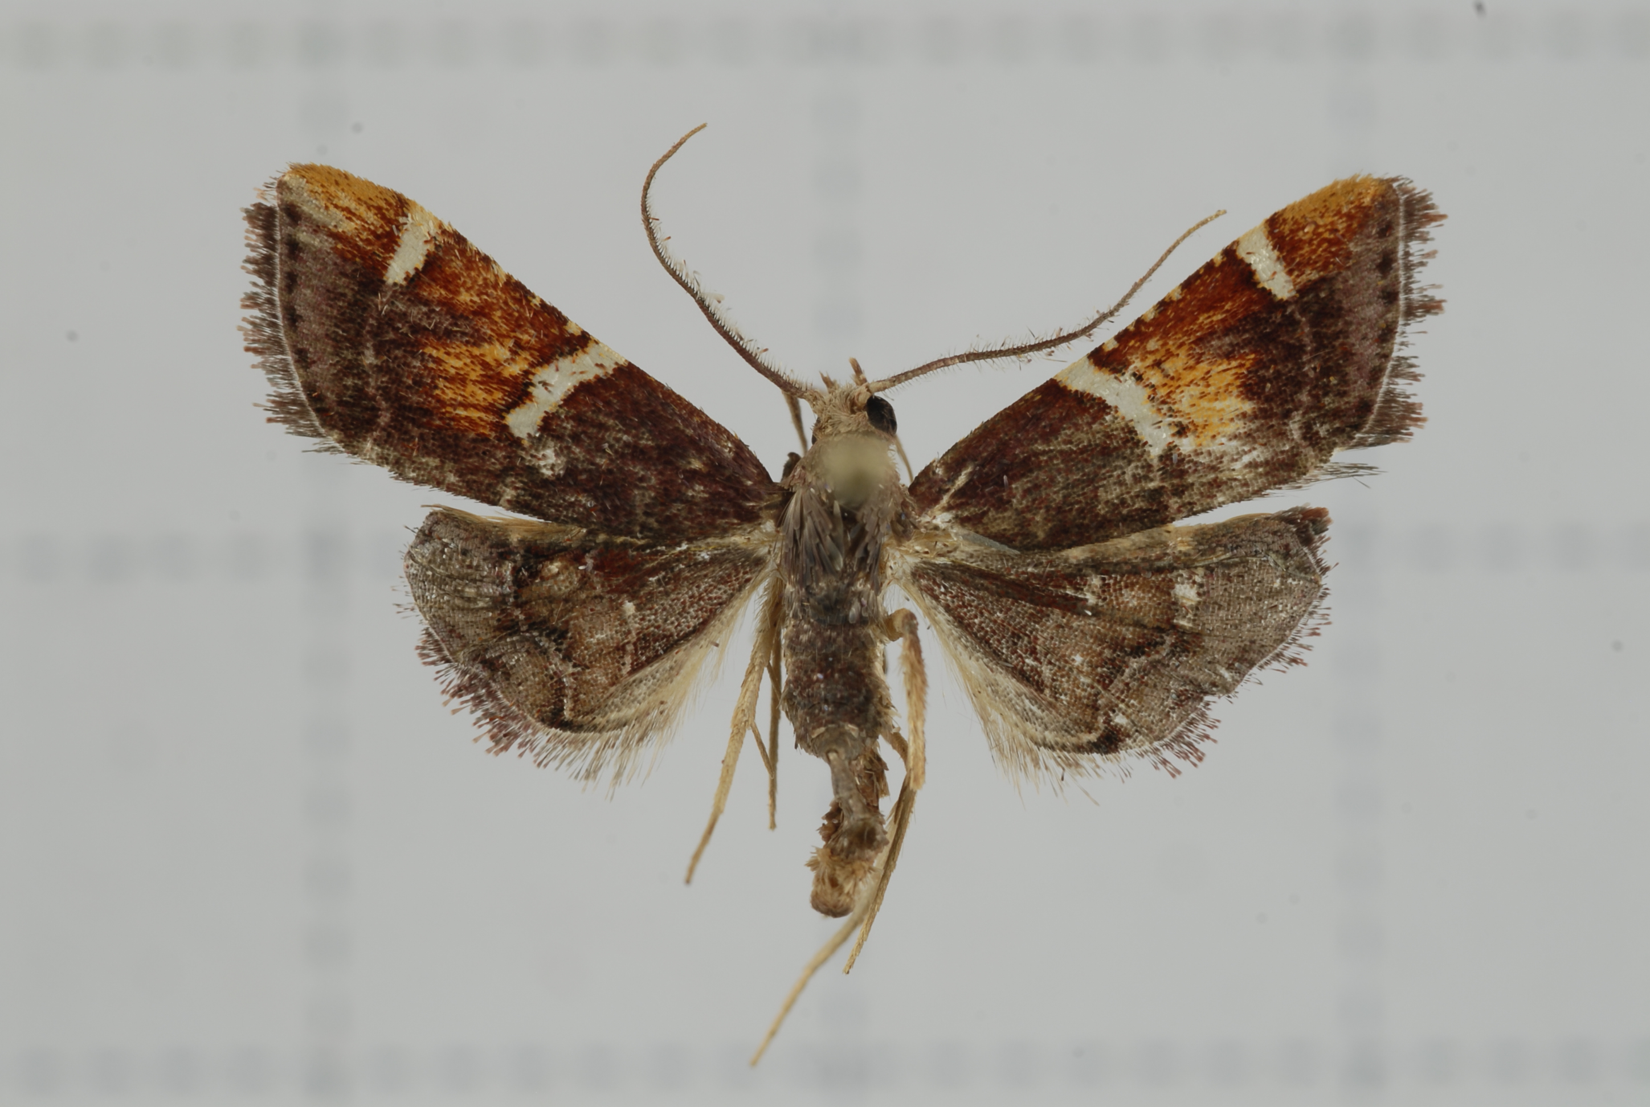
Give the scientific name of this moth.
Pyralis regalis
